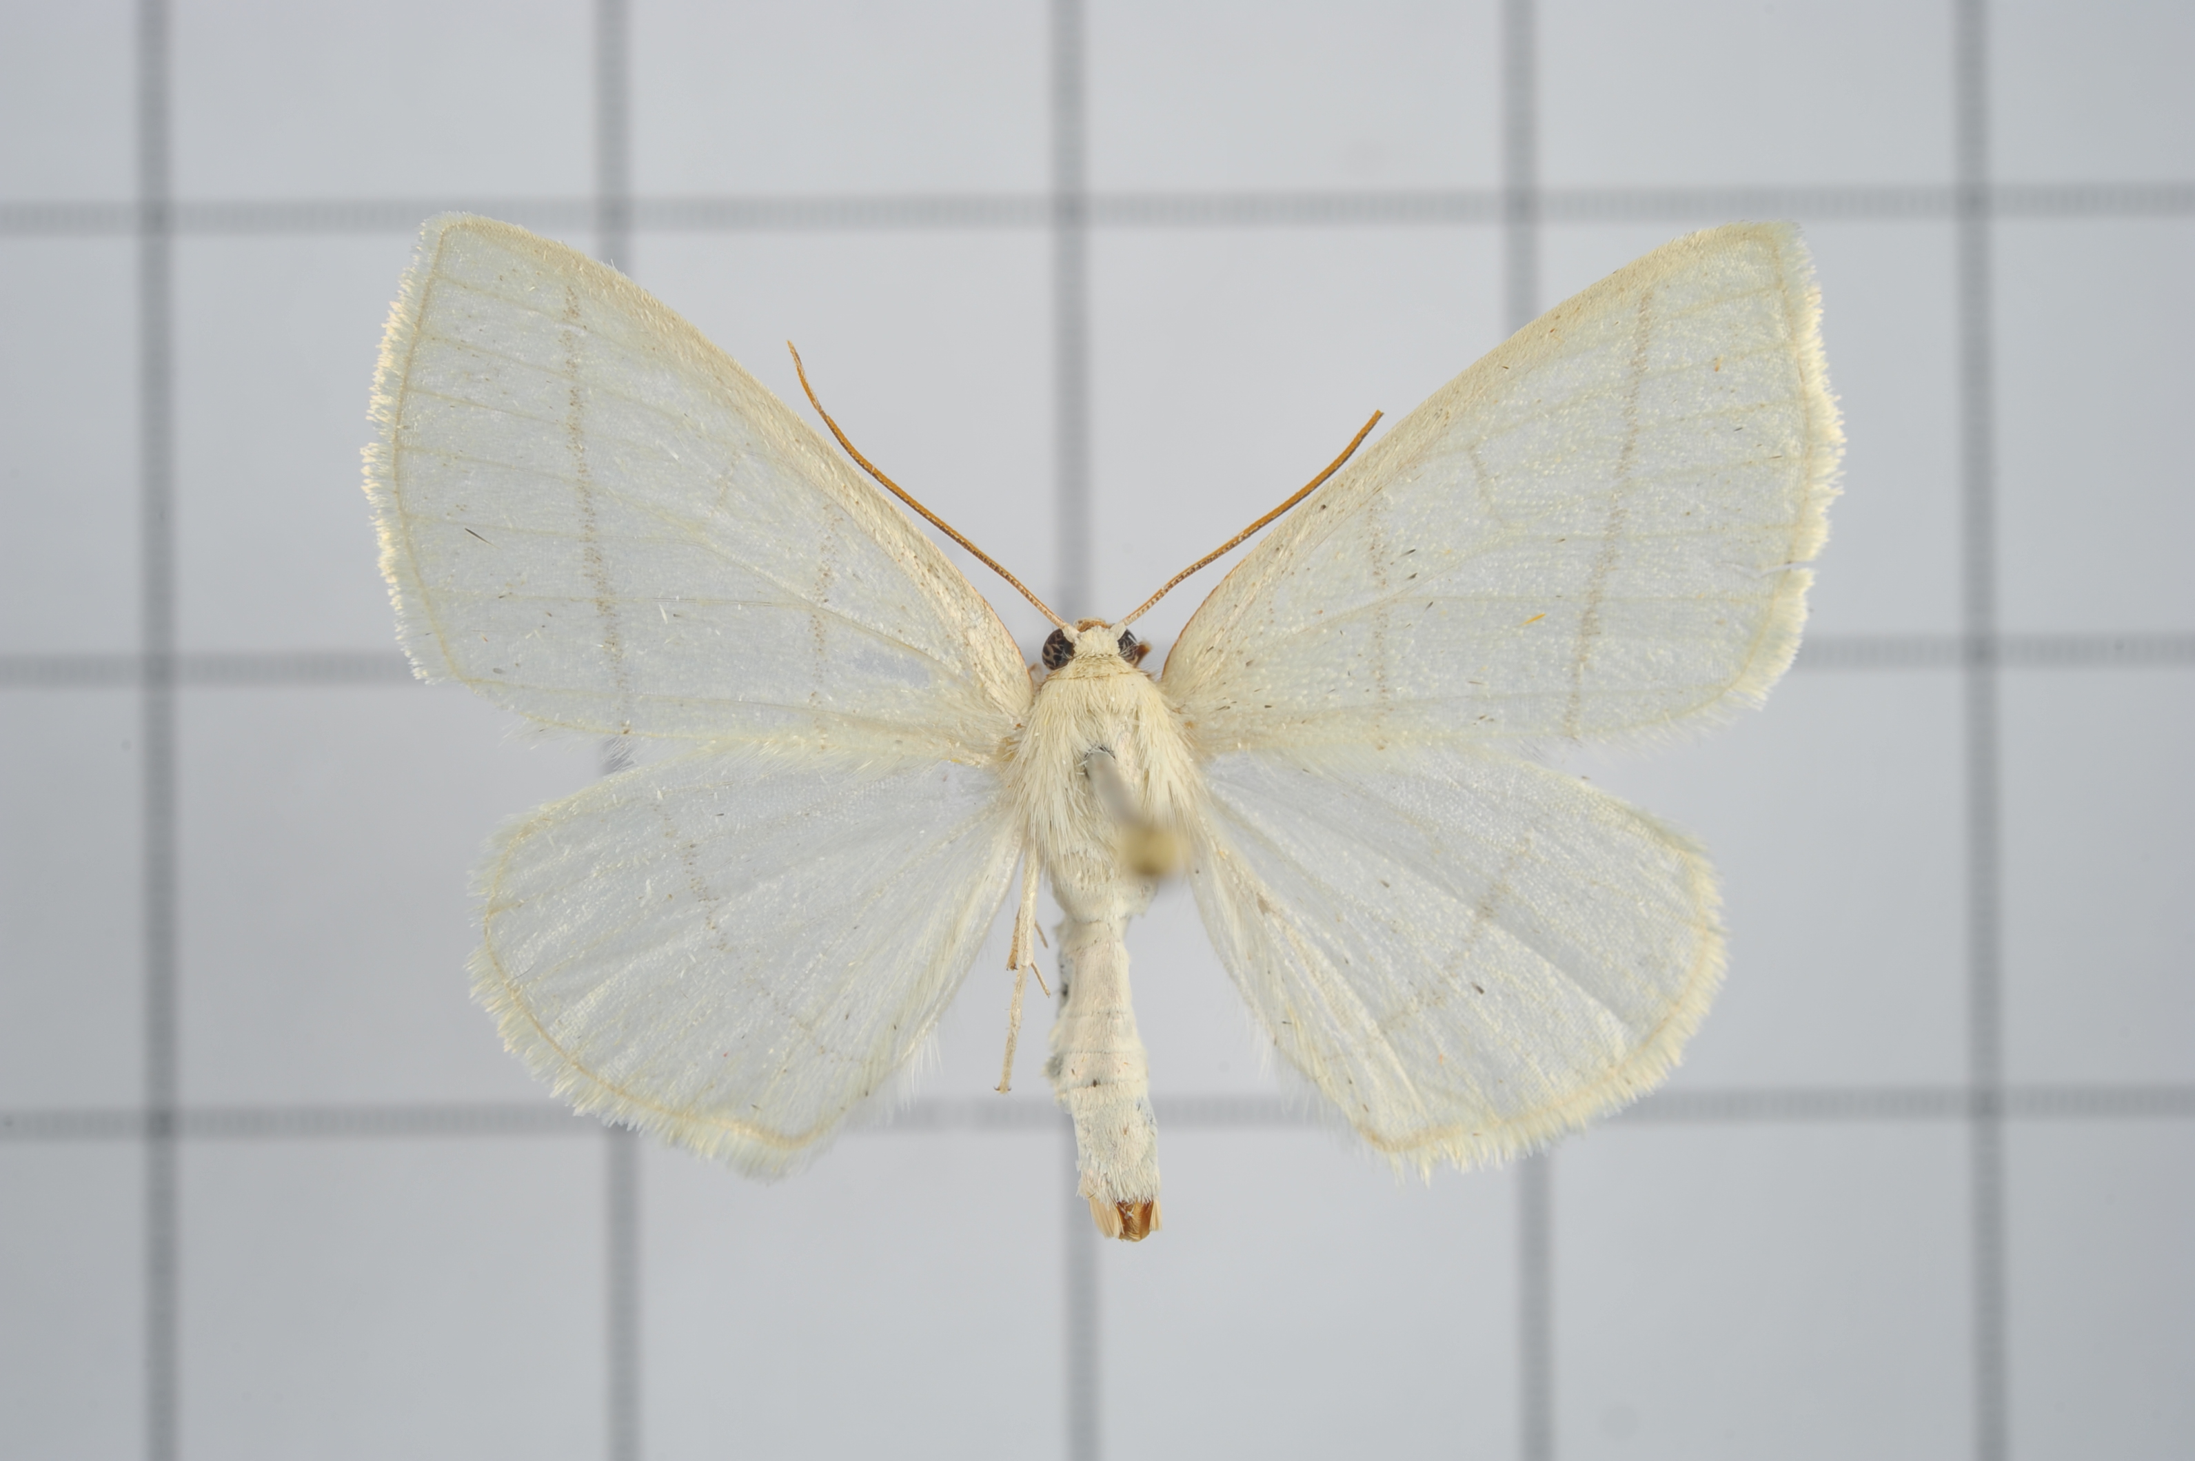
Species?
Parabapta clarissa
